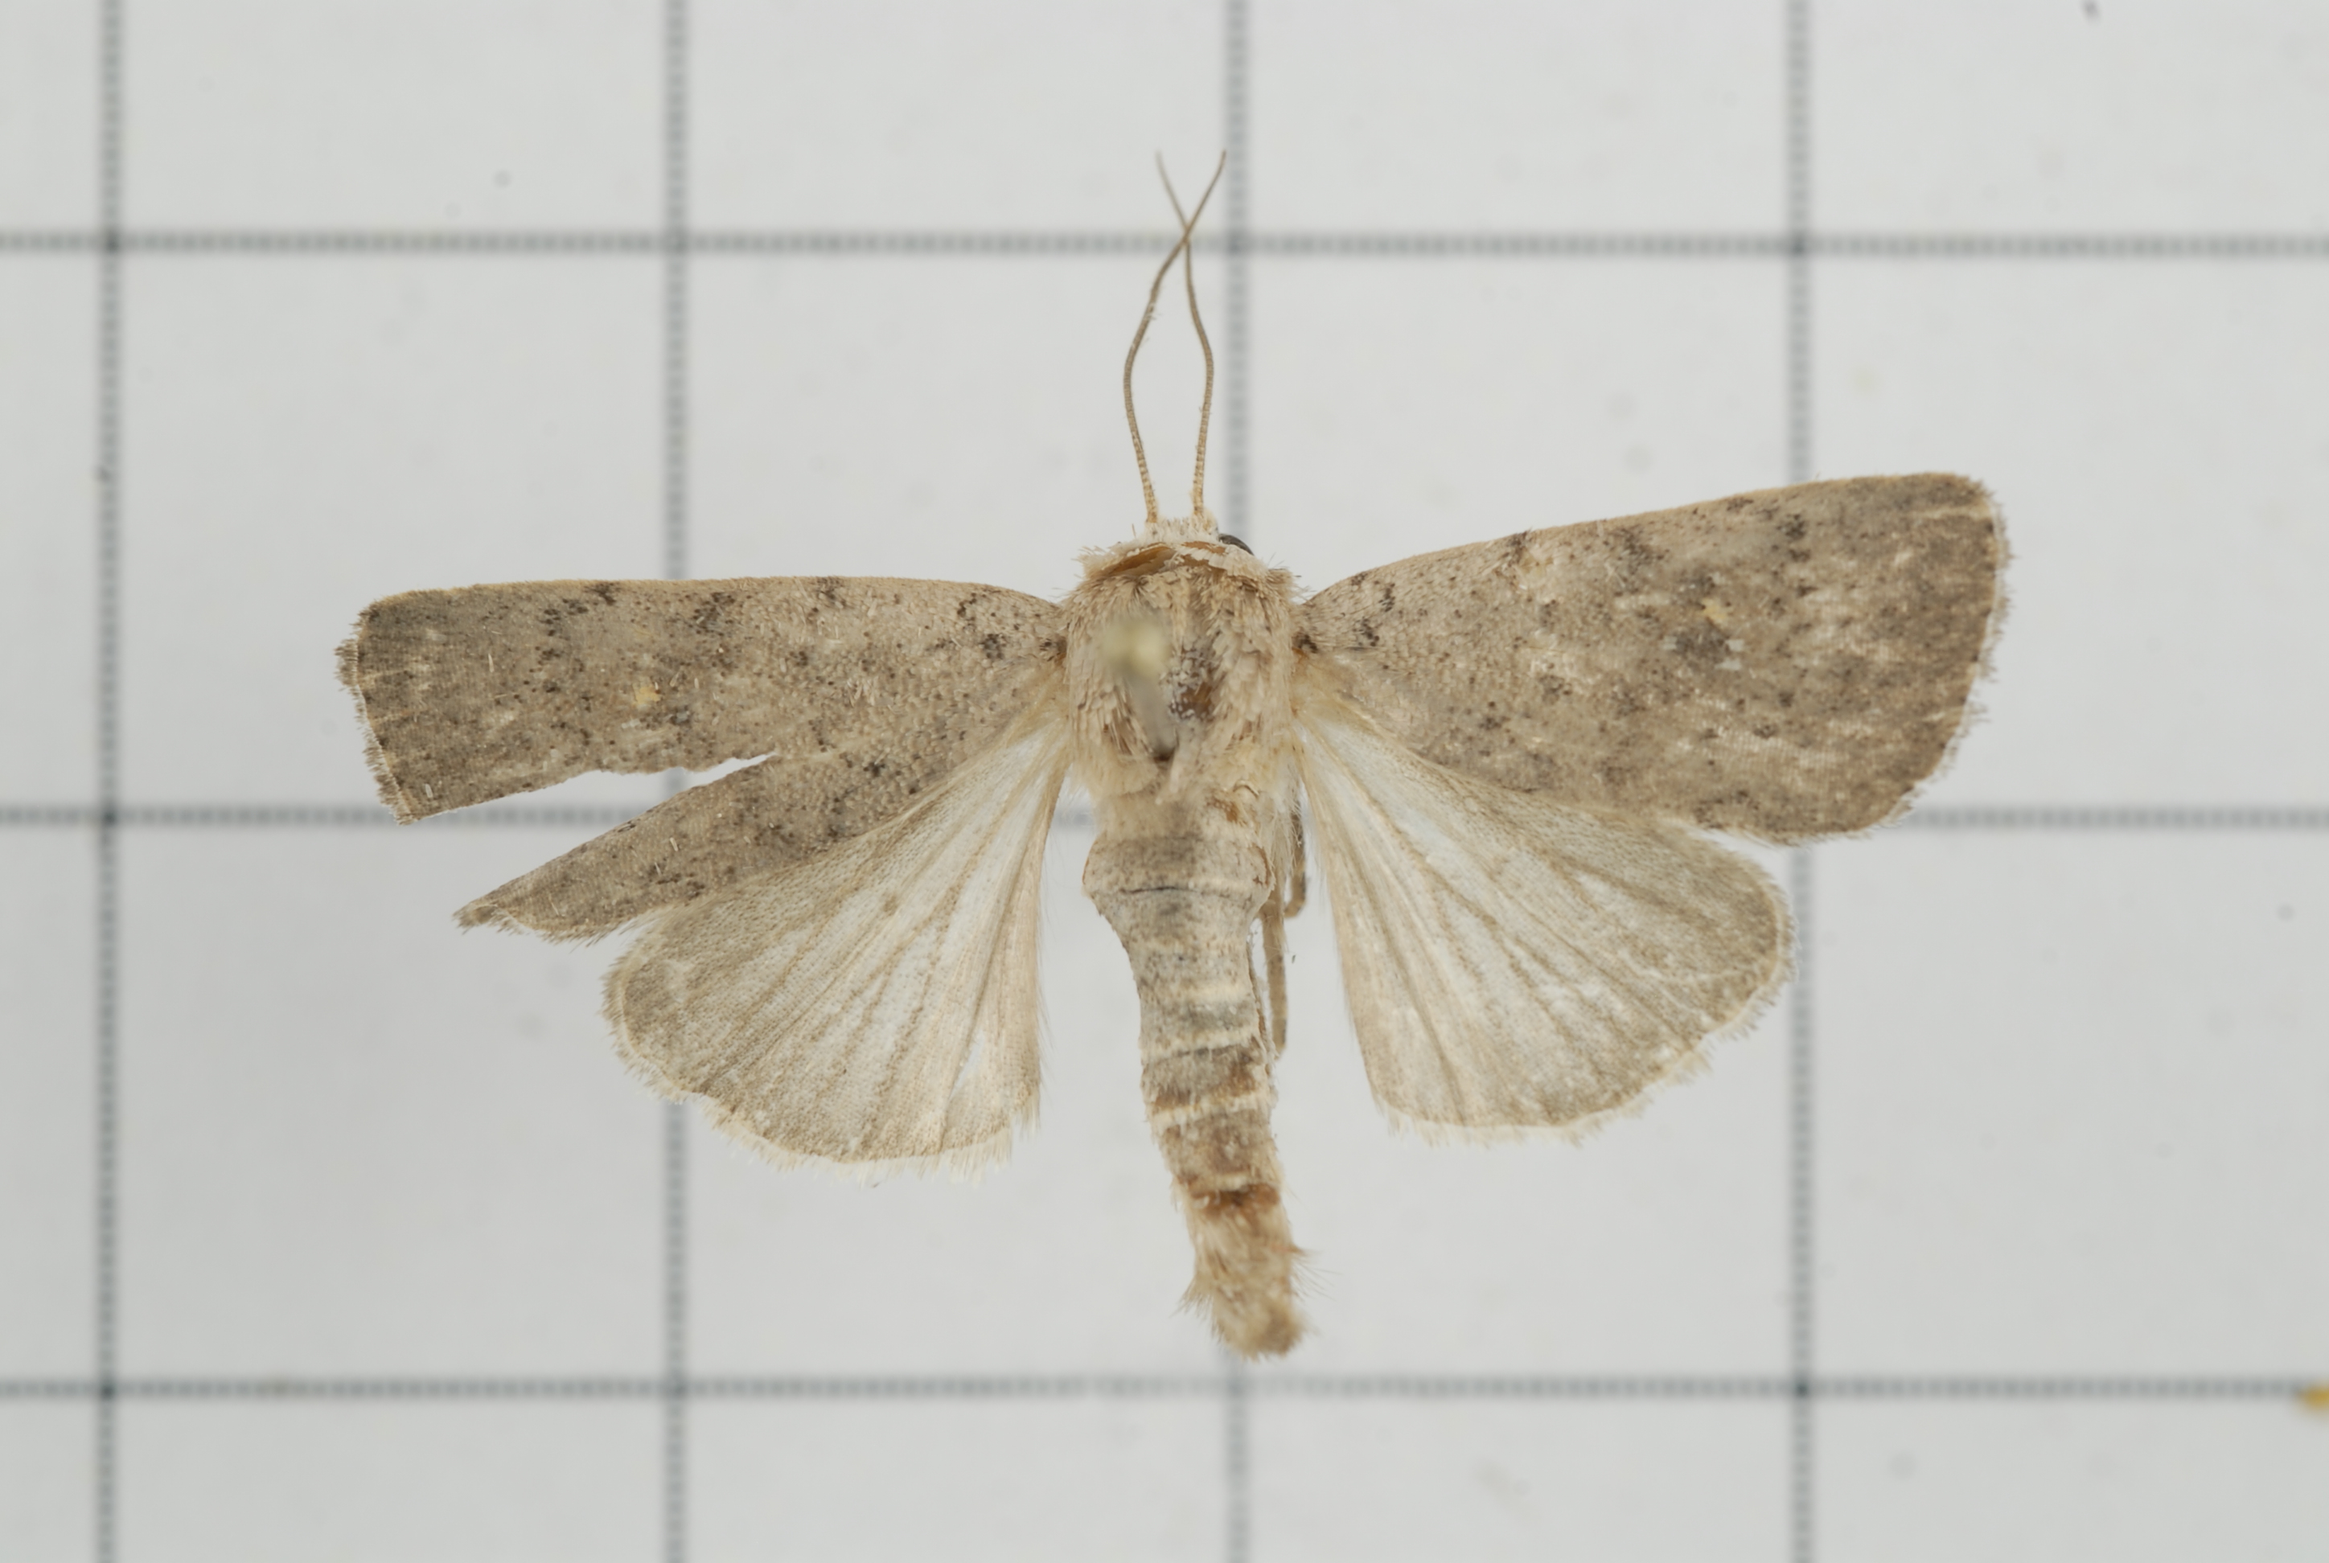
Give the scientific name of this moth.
Athetis bremusa
